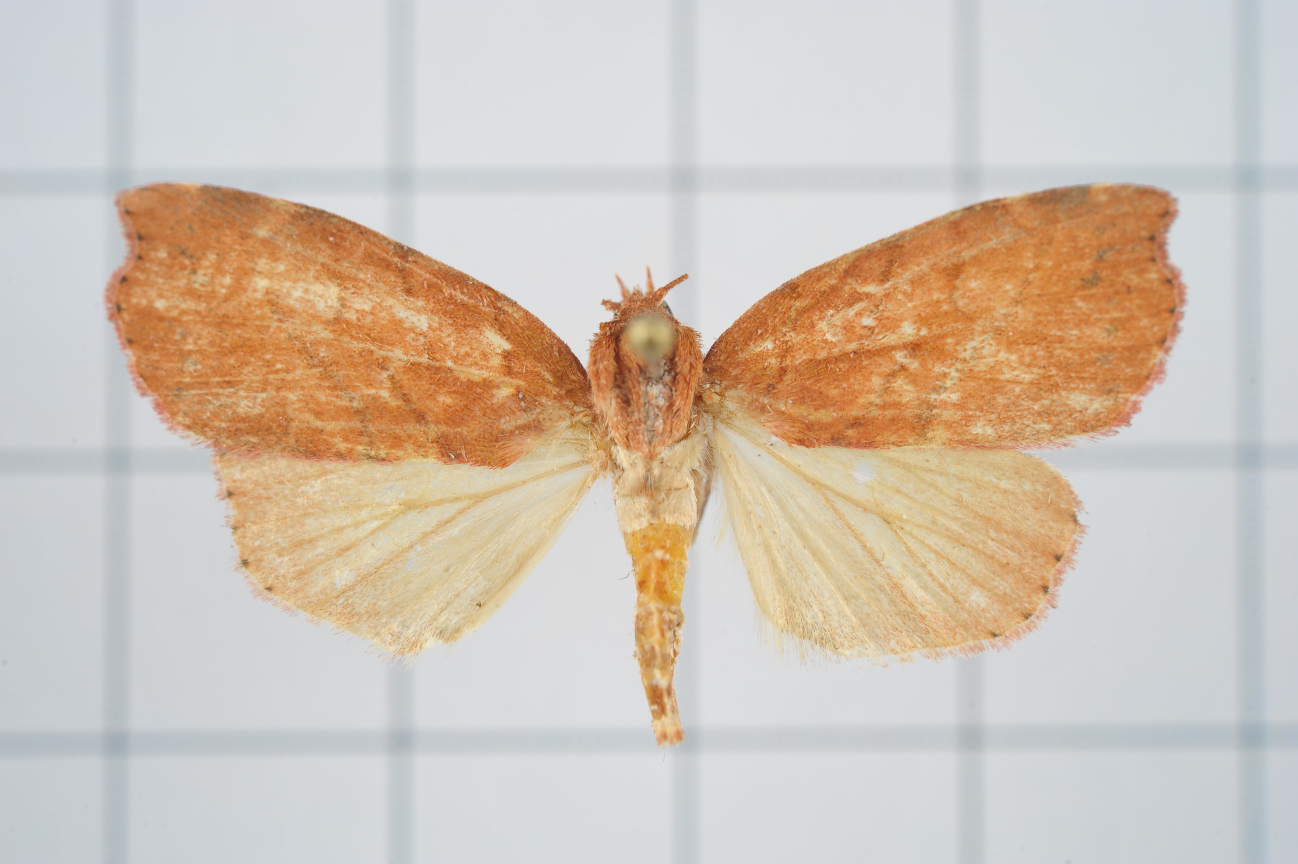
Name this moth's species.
Macrochthonia fervens
